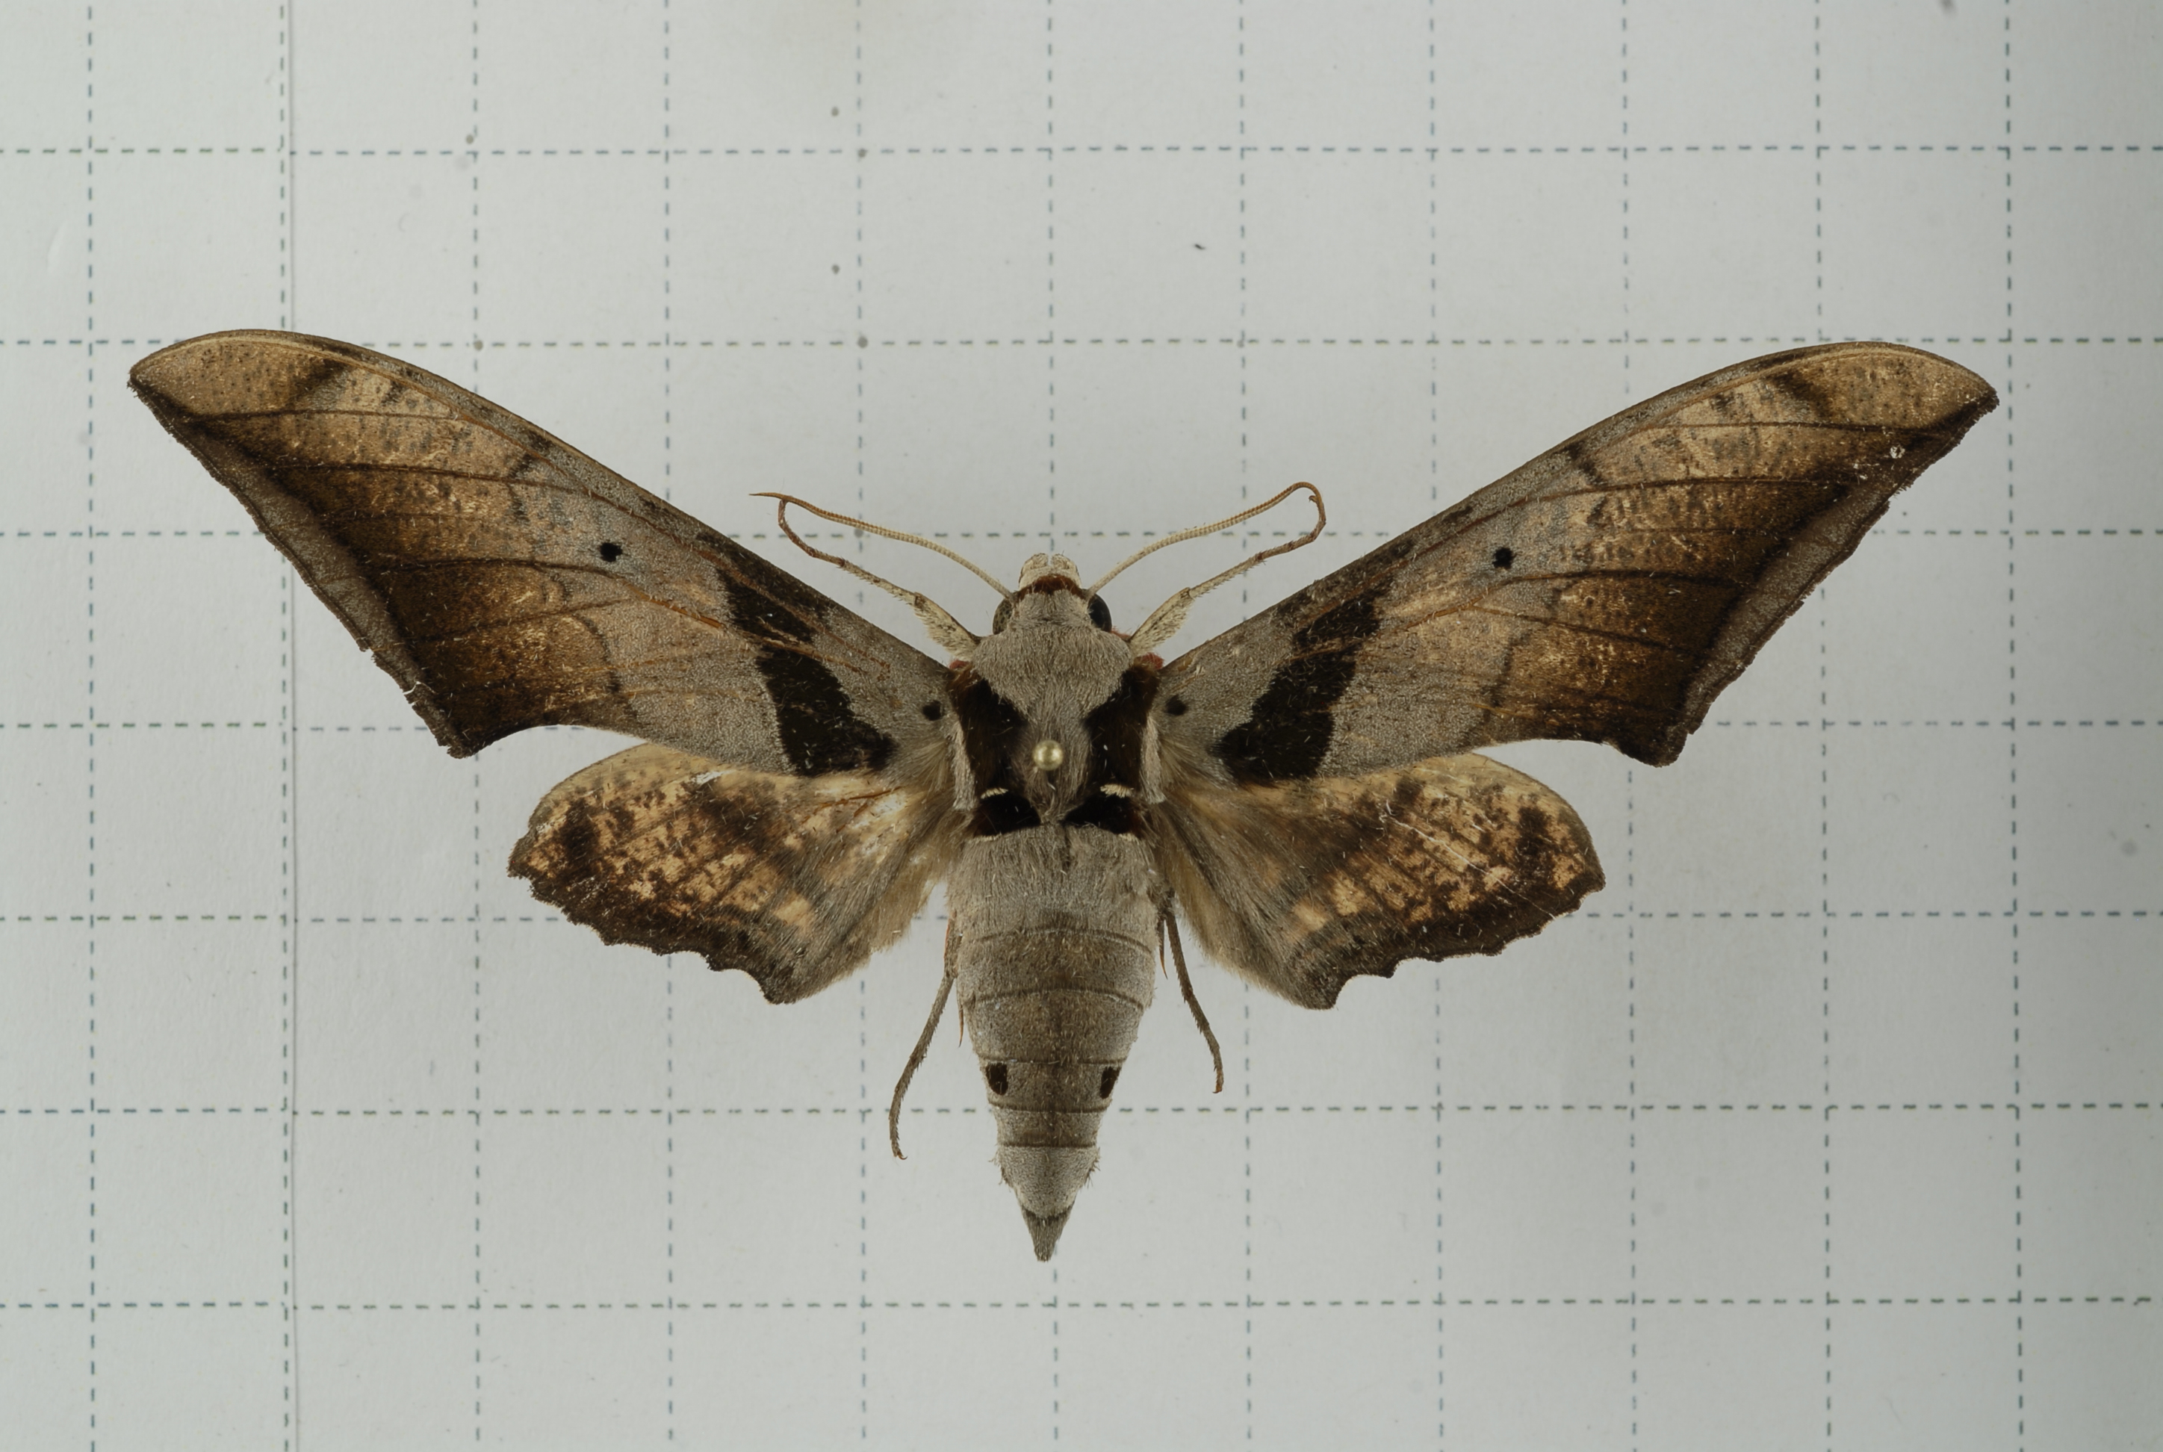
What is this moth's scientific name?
Ambulyx japonica angustifasciata
